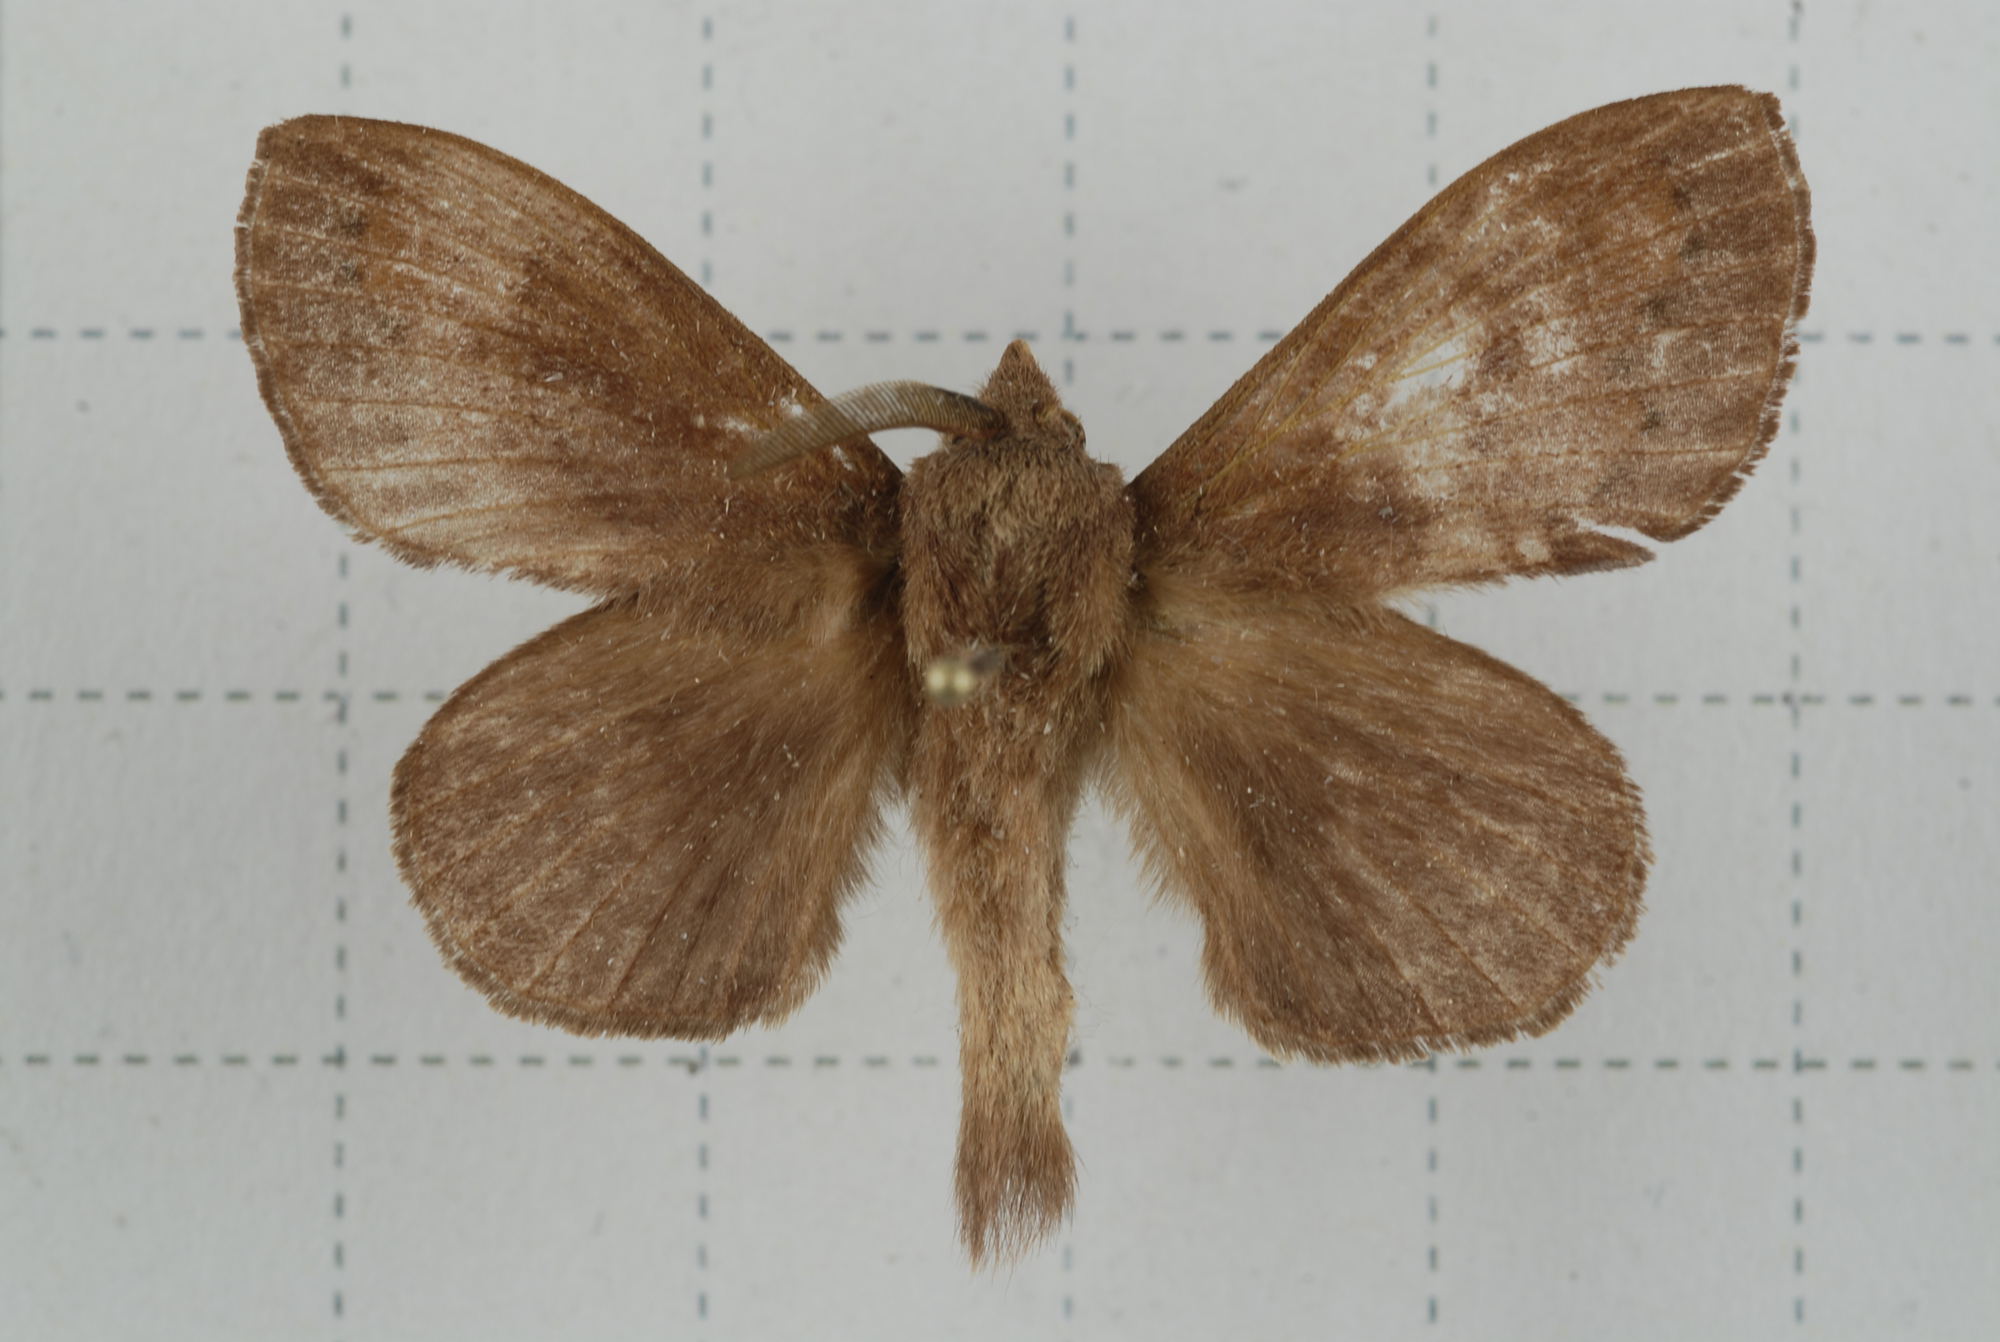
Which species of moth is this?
Dendrolimus punctatus
